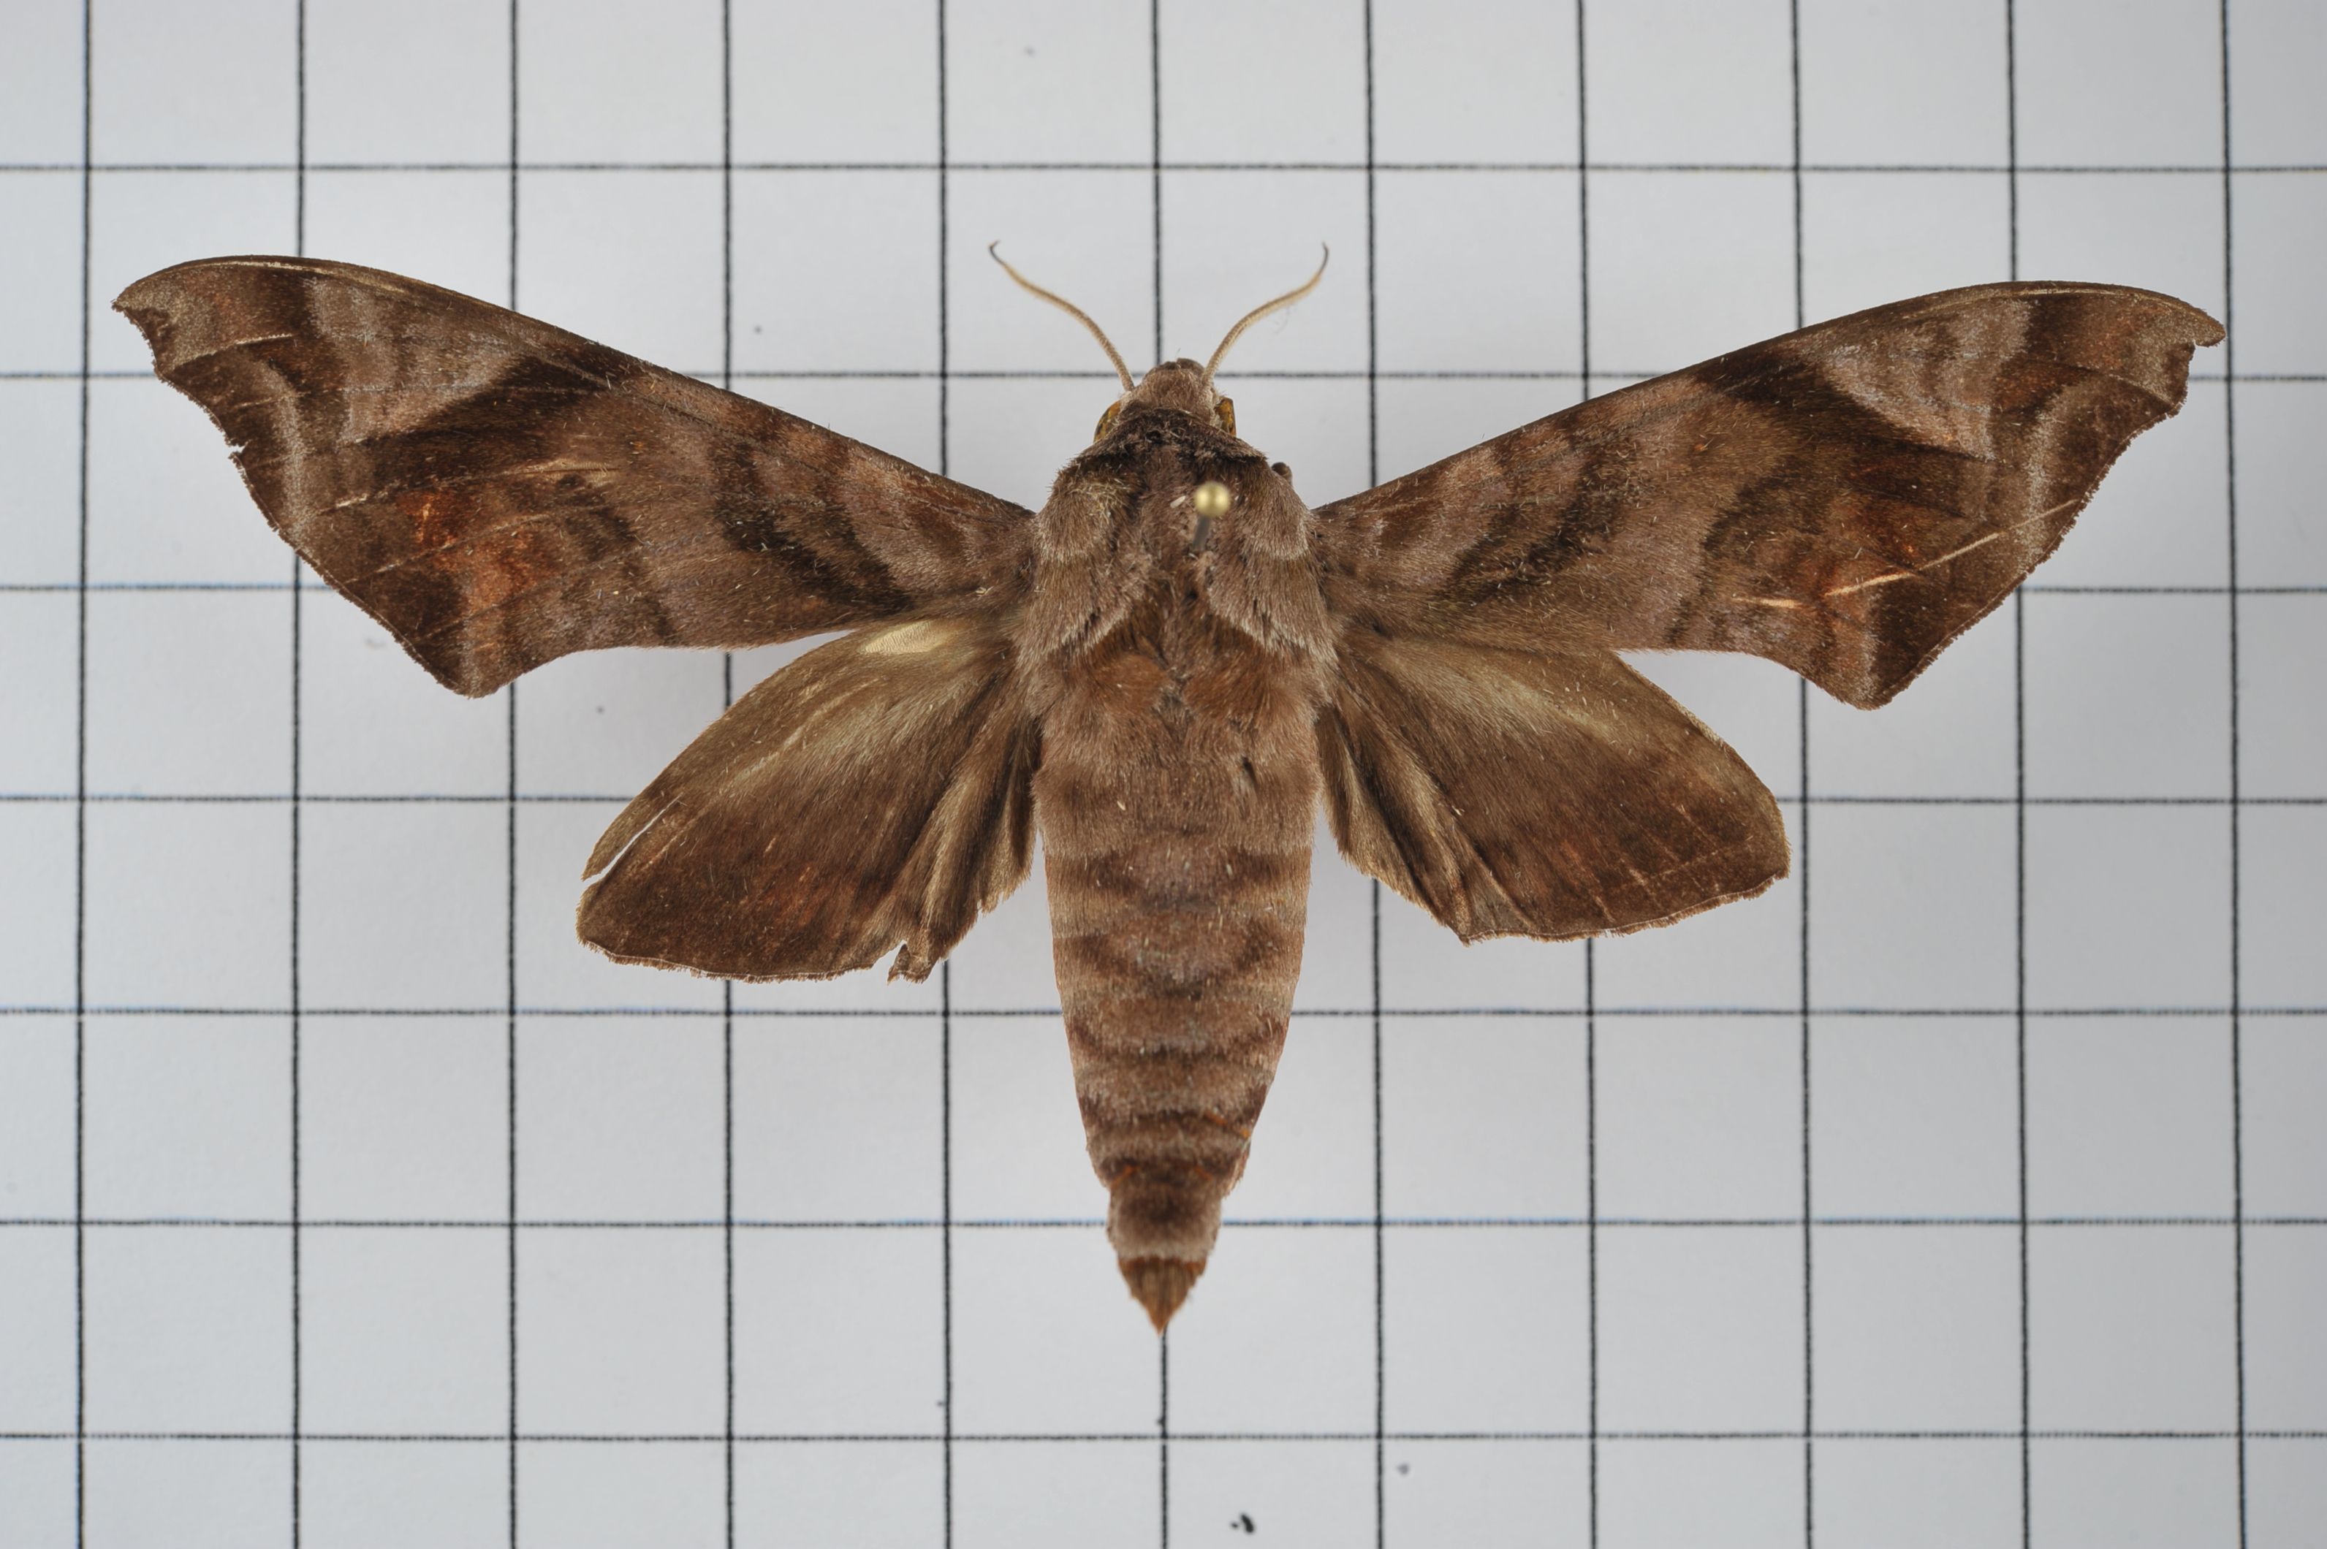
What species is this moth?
Acosmeryx castanea
